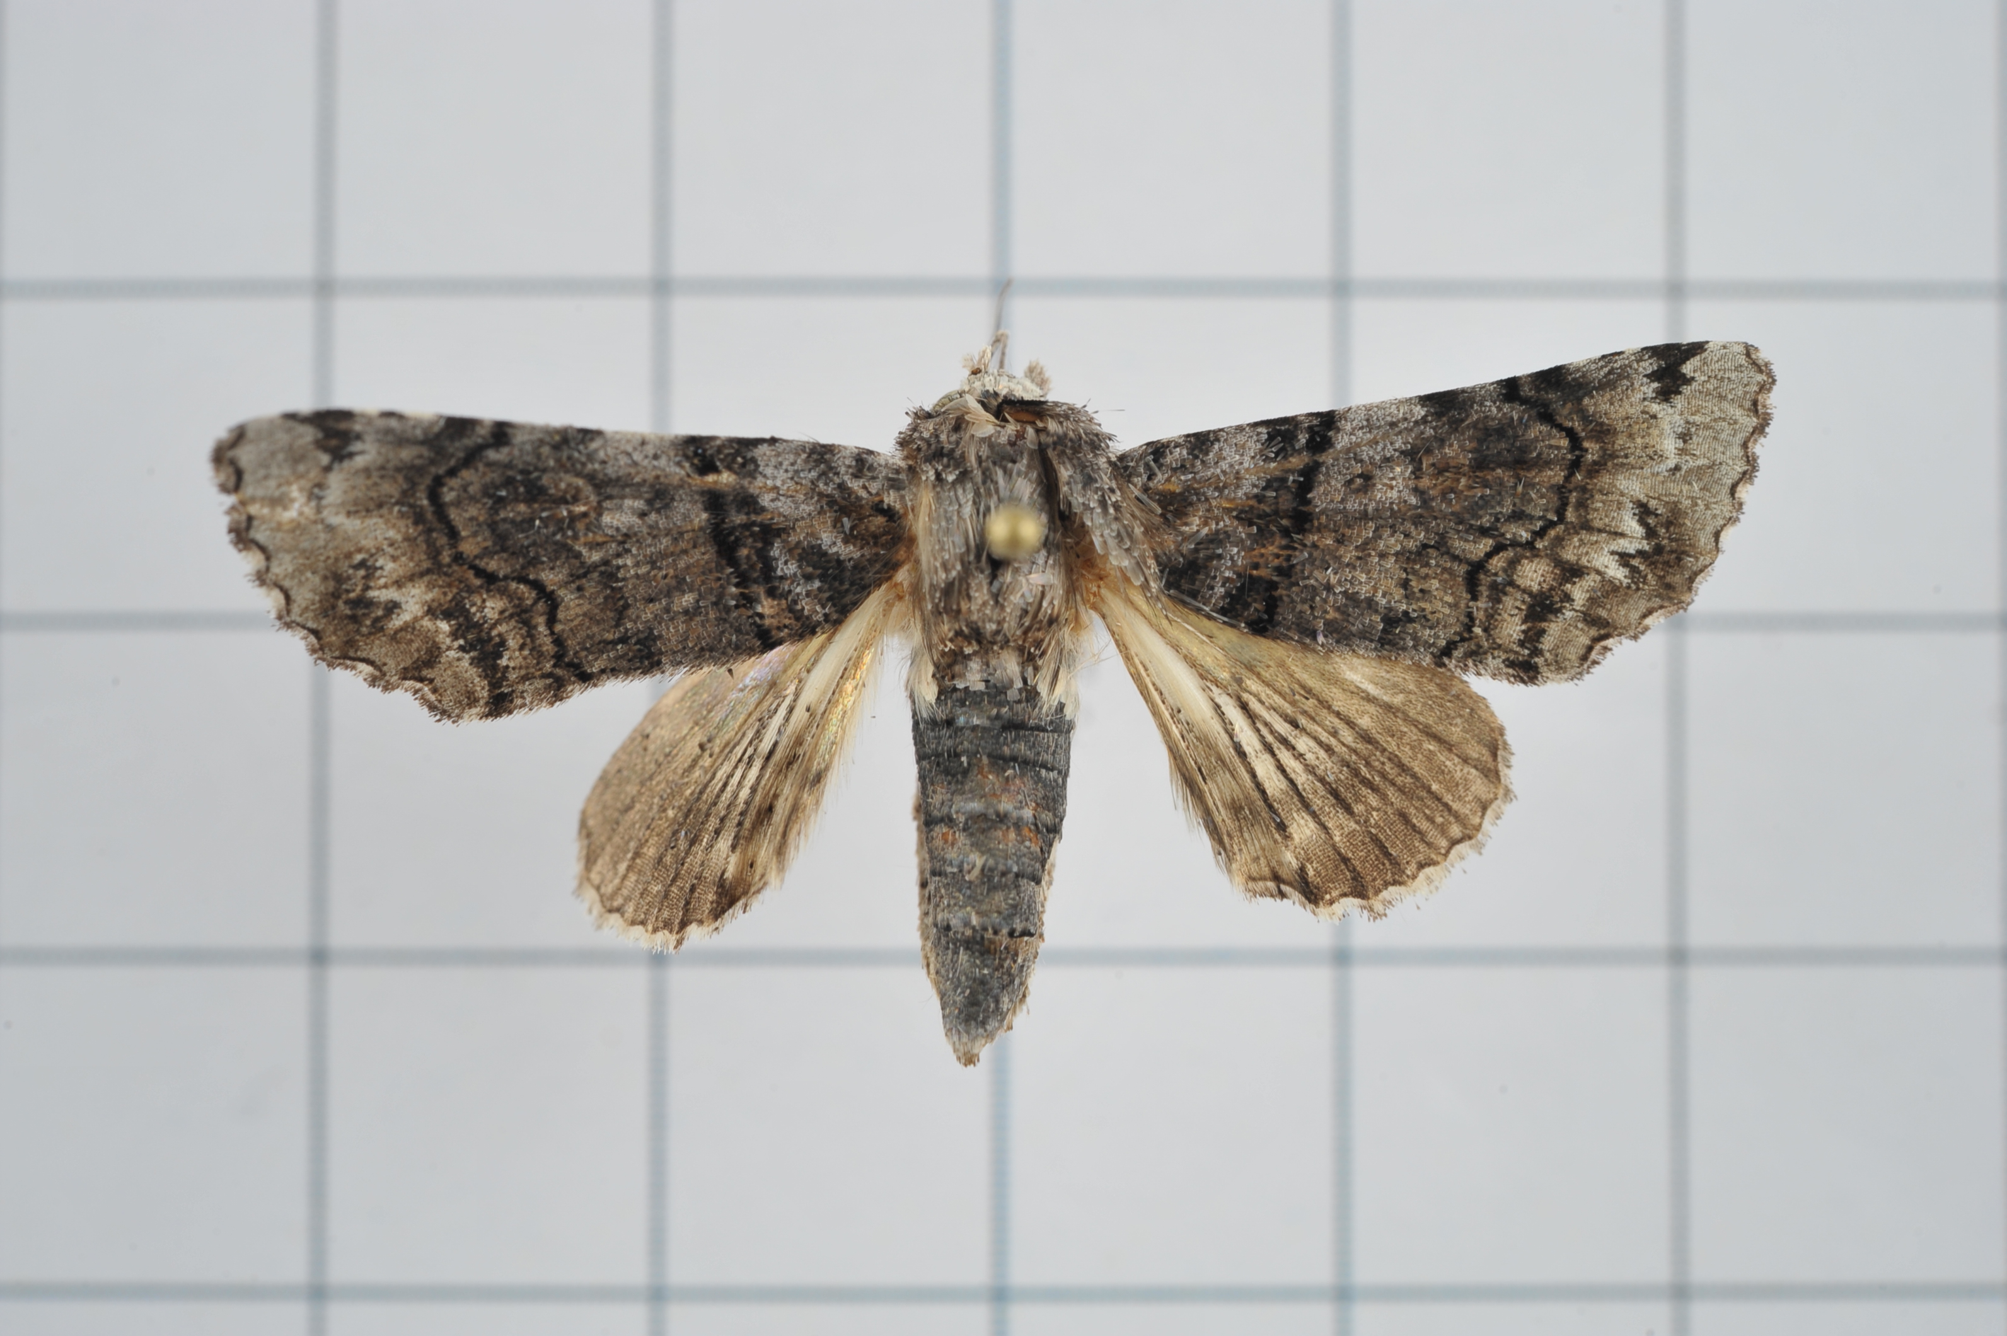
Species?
Aplotelia diplographa
